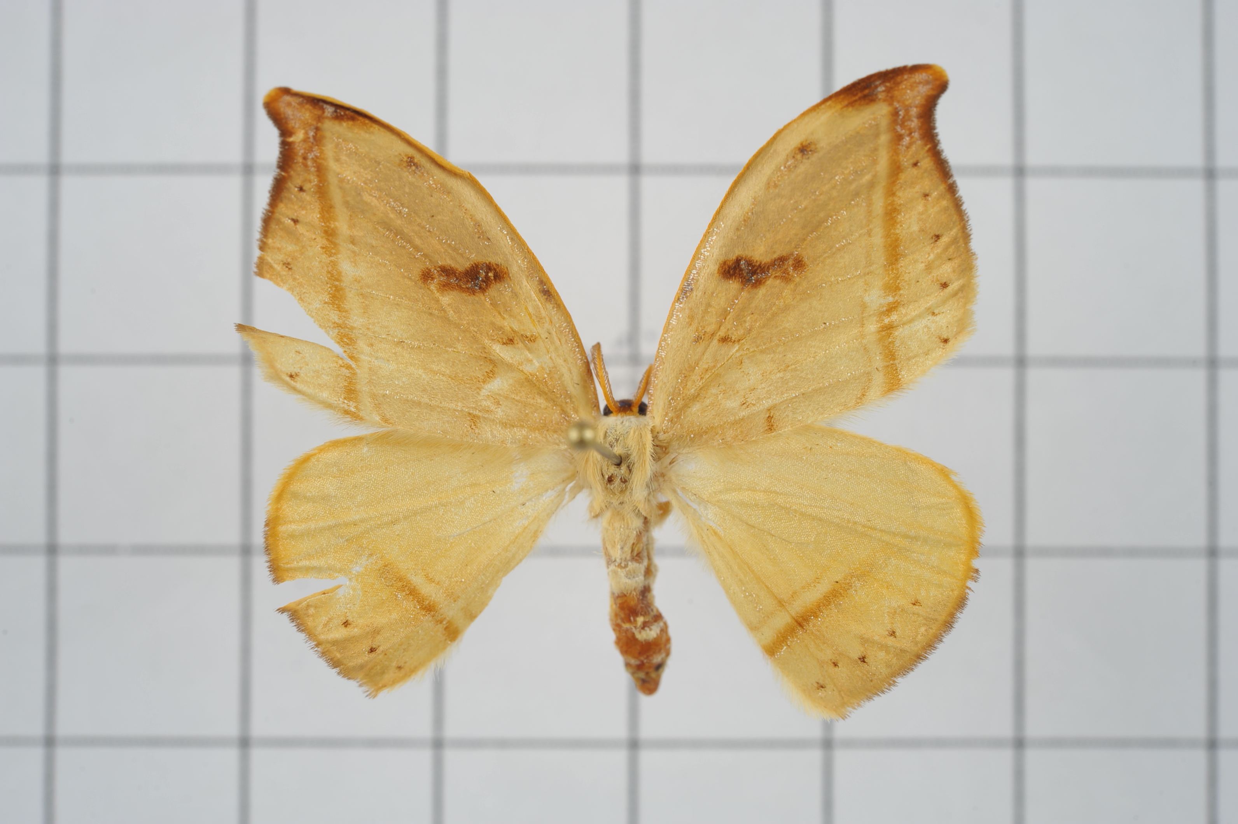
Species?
Callidrepana patrana
